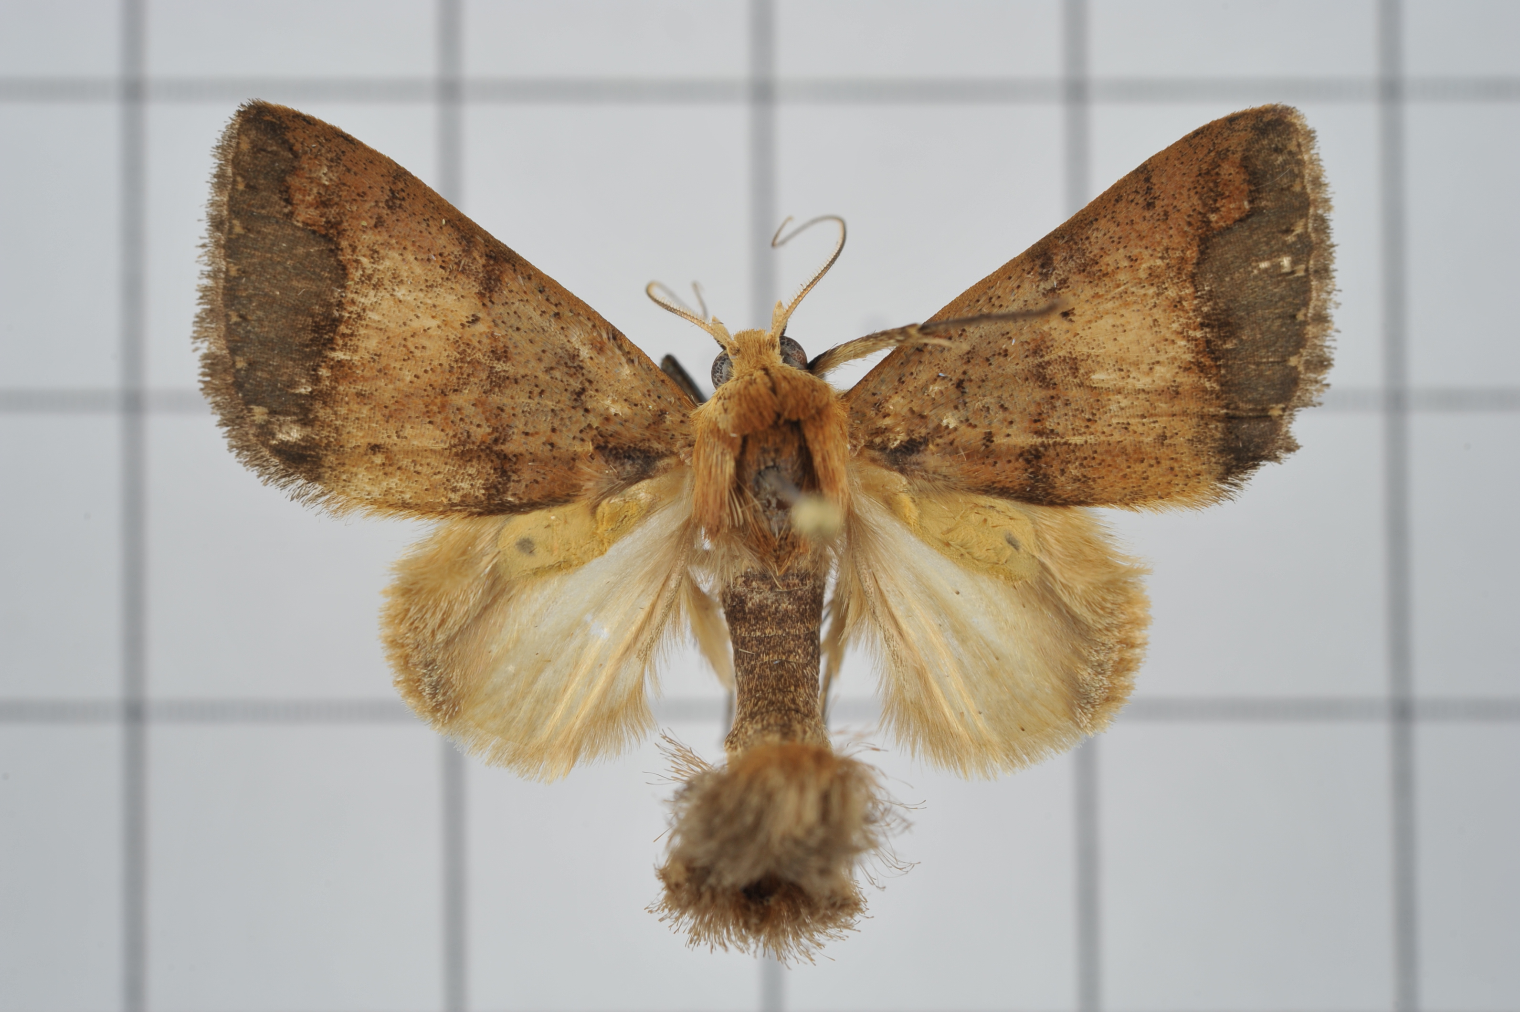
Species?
Bocula diffisa
